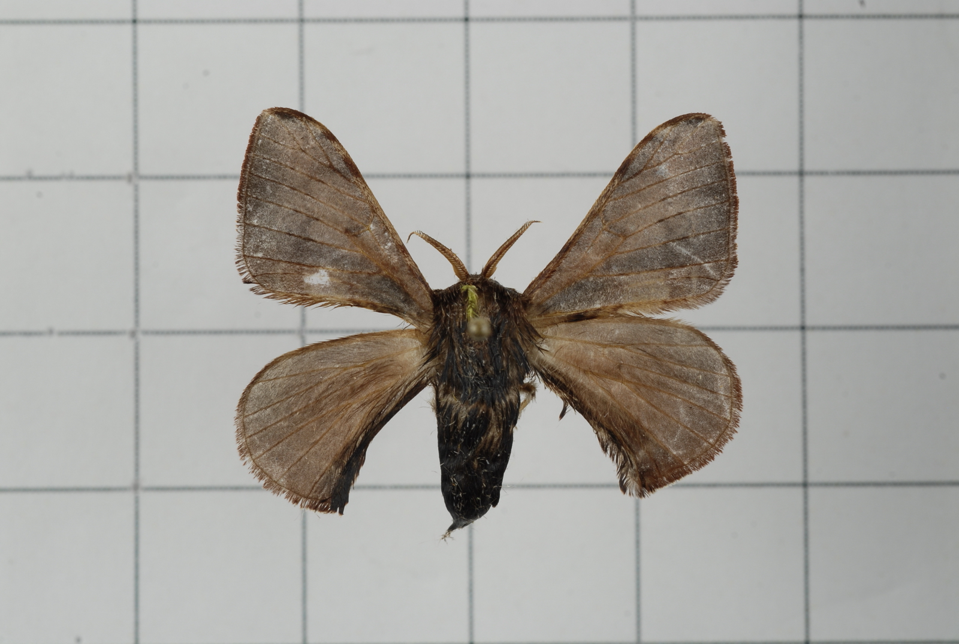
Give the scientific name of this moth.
Triuncina brunnea
